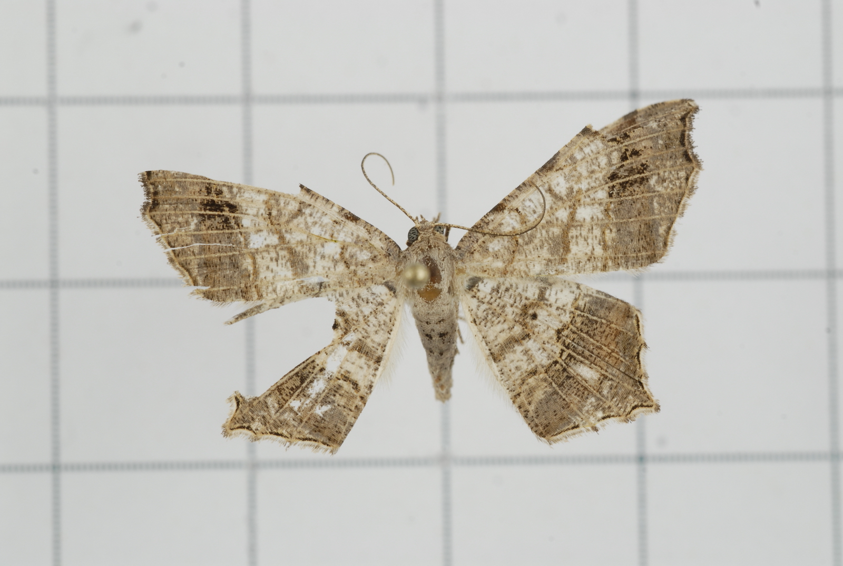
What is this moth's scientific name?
Chiasmia emersaria
